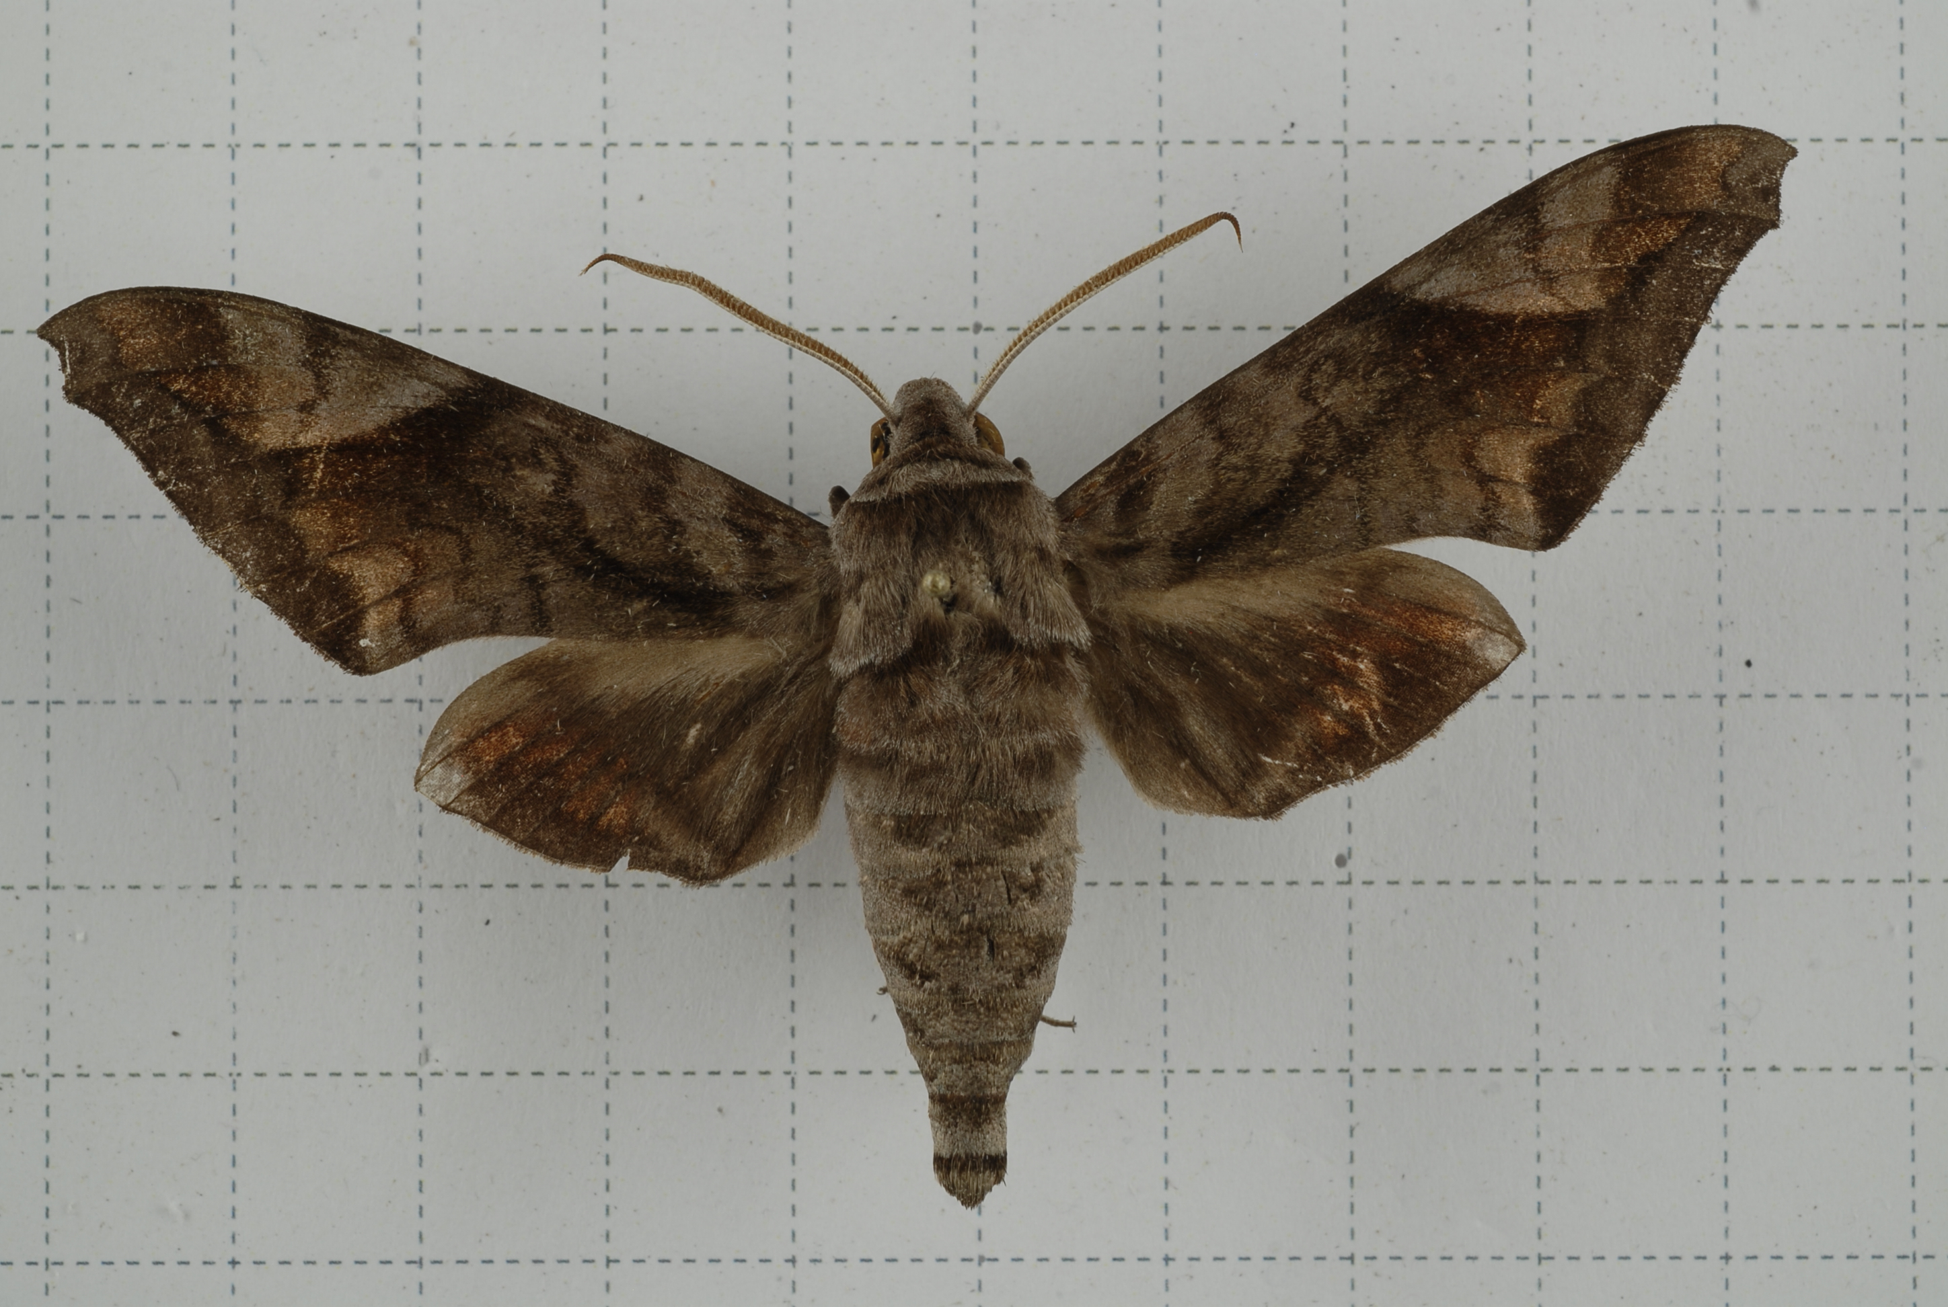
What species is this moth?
Acosmeryx naga metanaga
